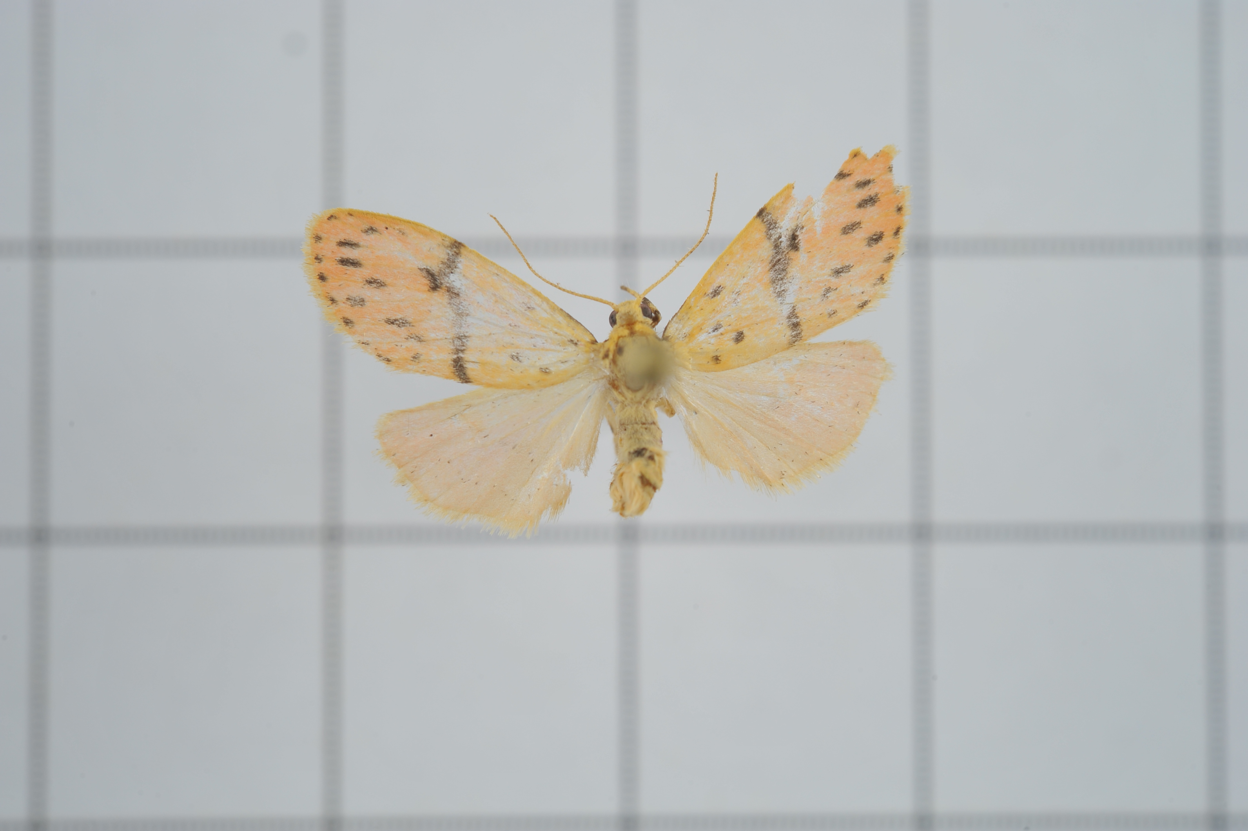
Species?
Miltochrista arcuata
